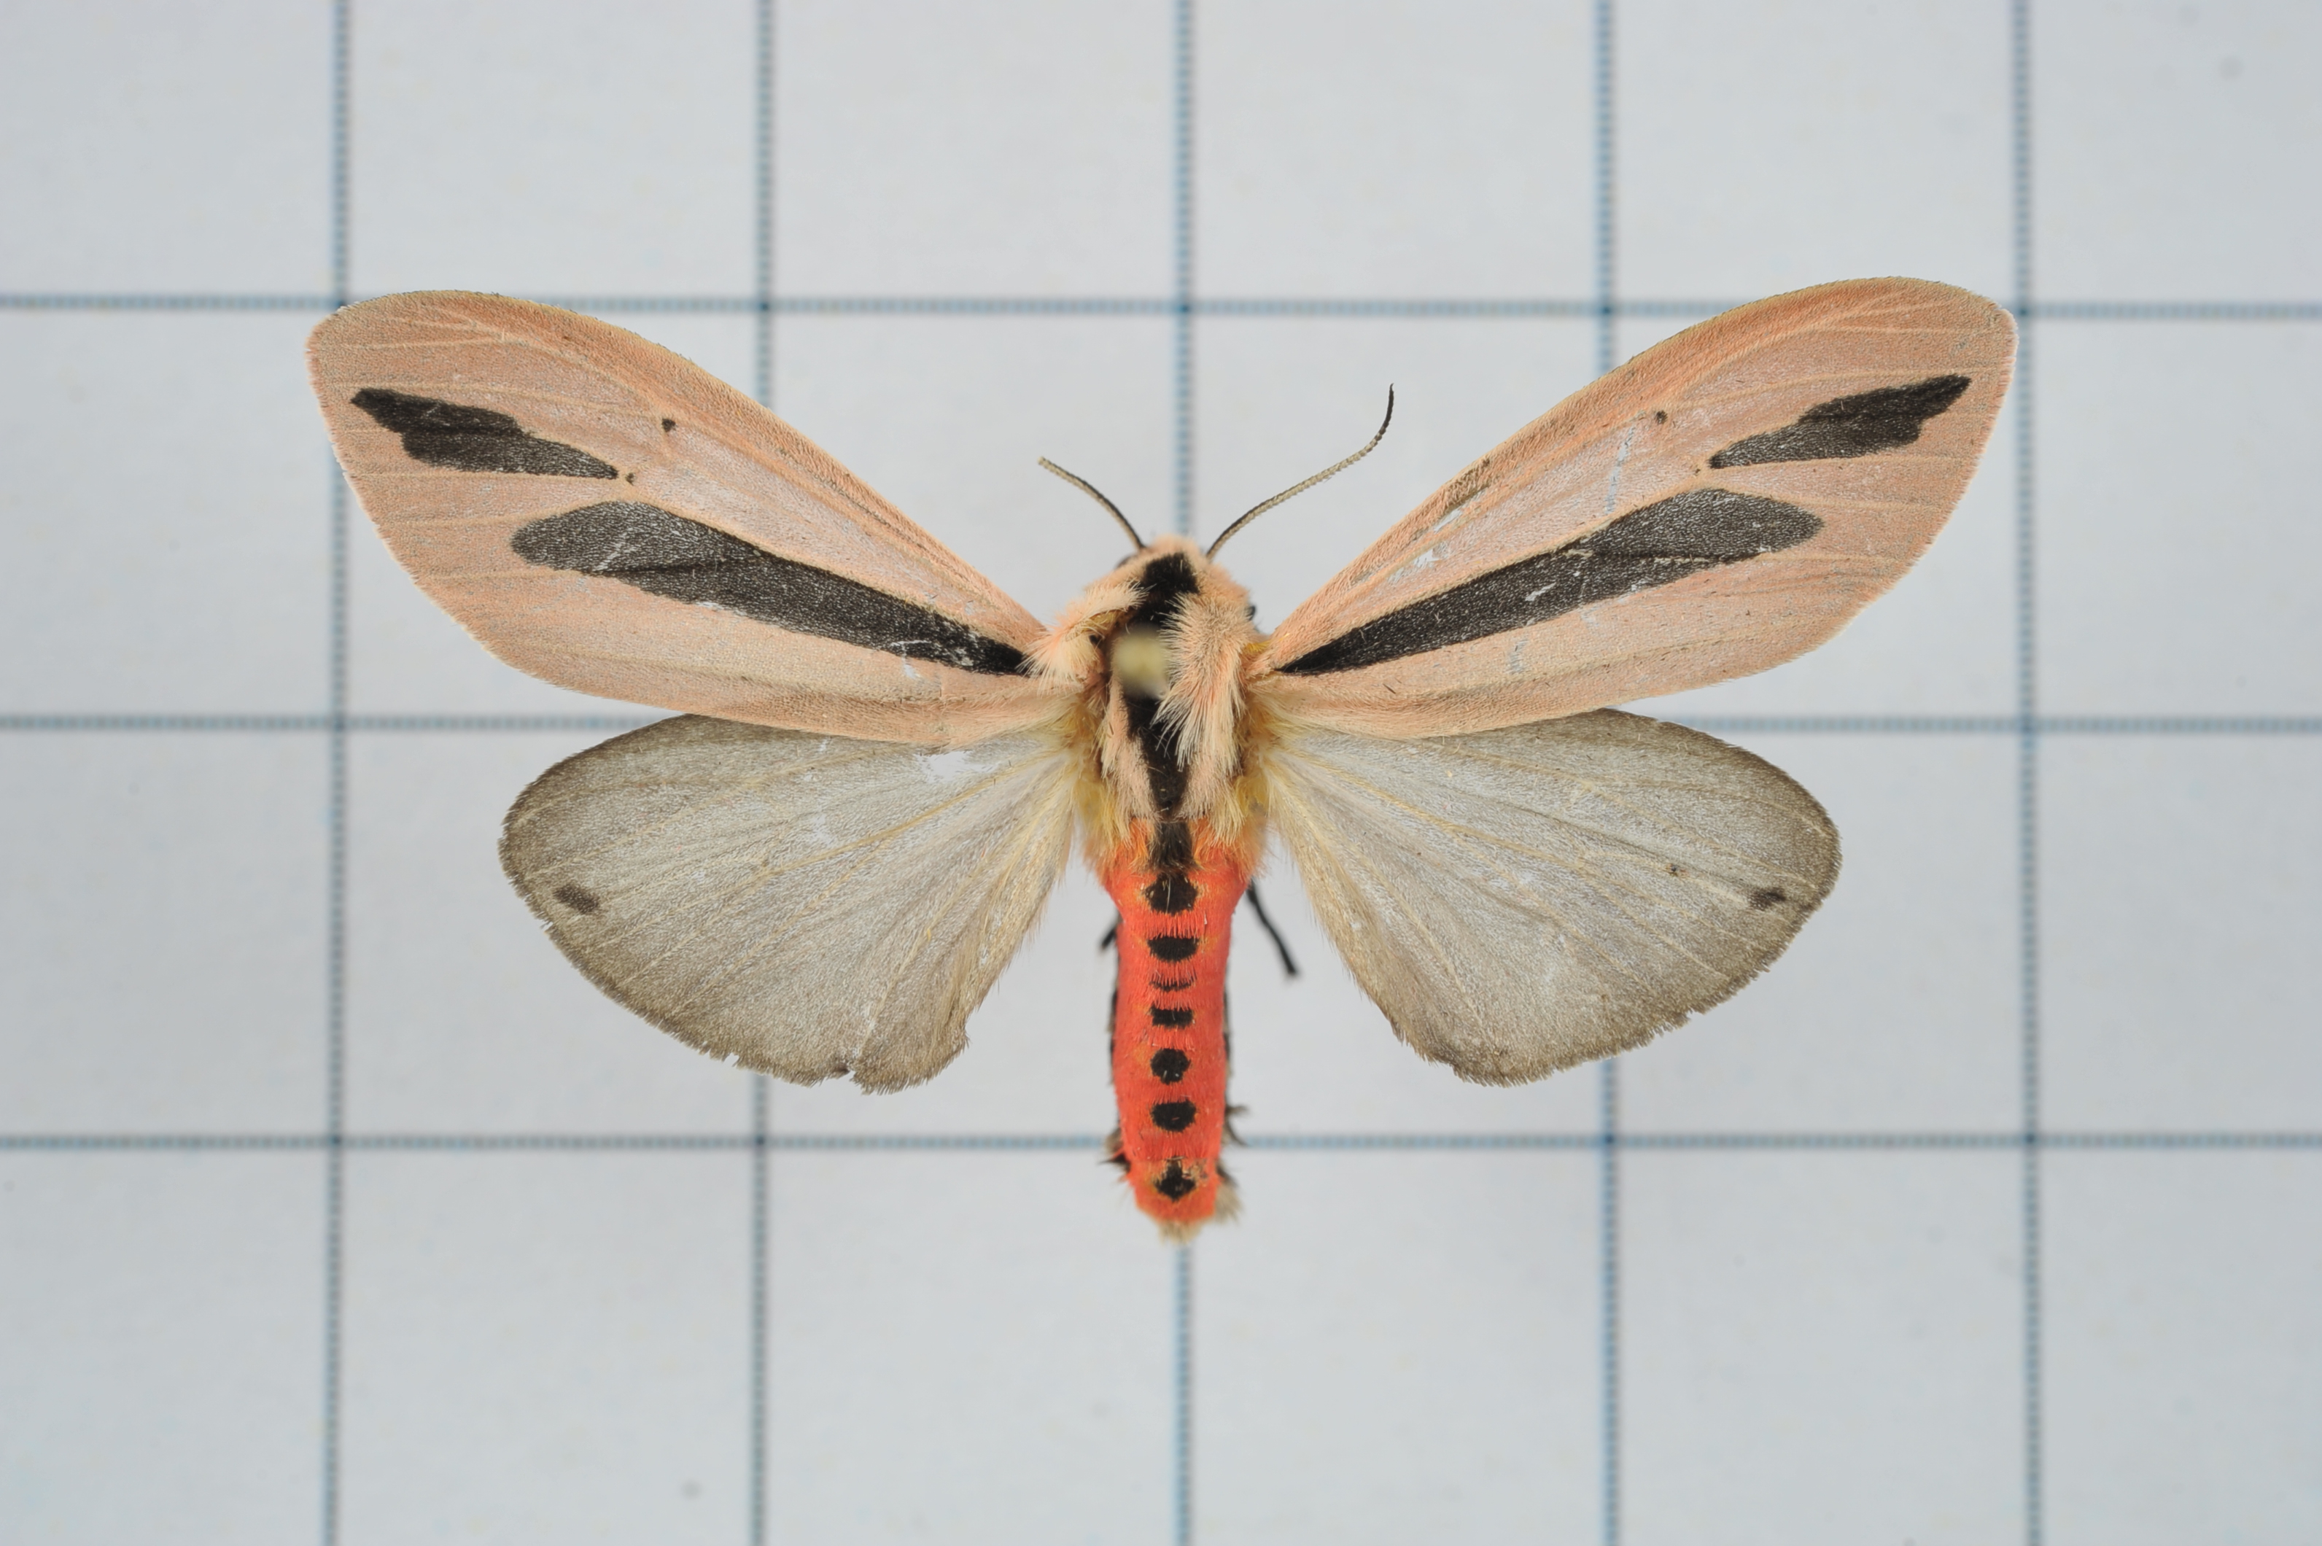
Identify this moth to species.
Creatonotos gangis
